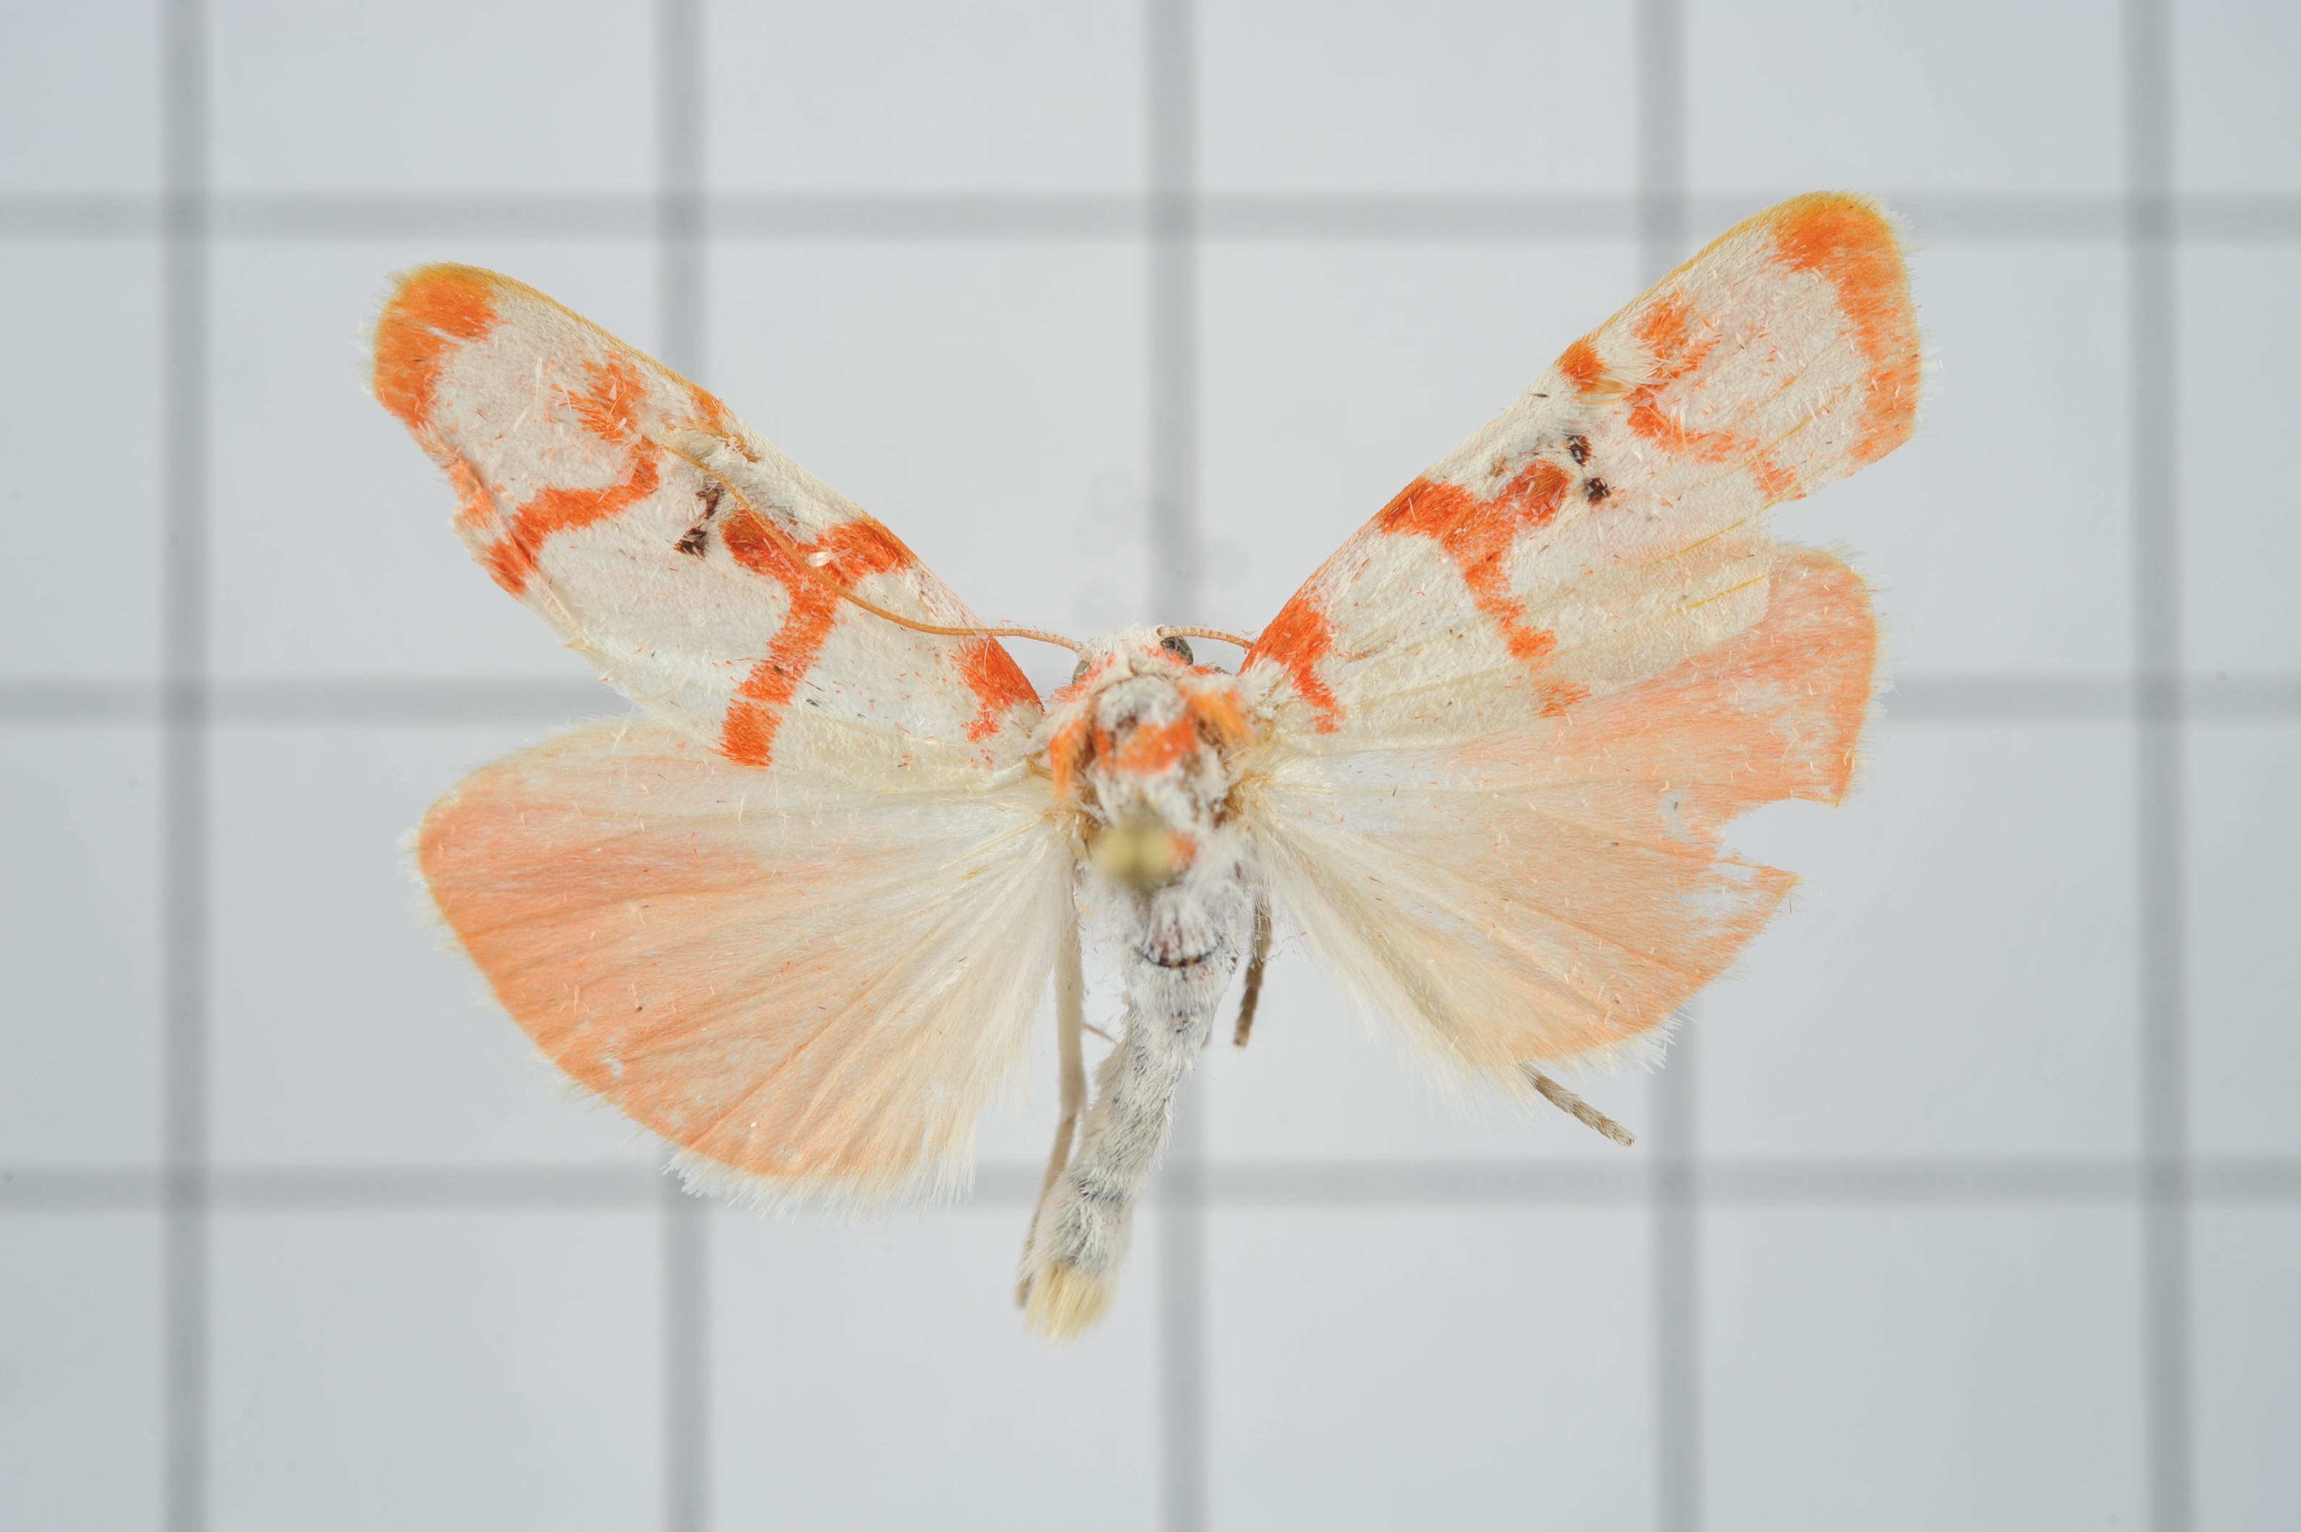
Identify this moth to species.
Cyana hamata hamata
